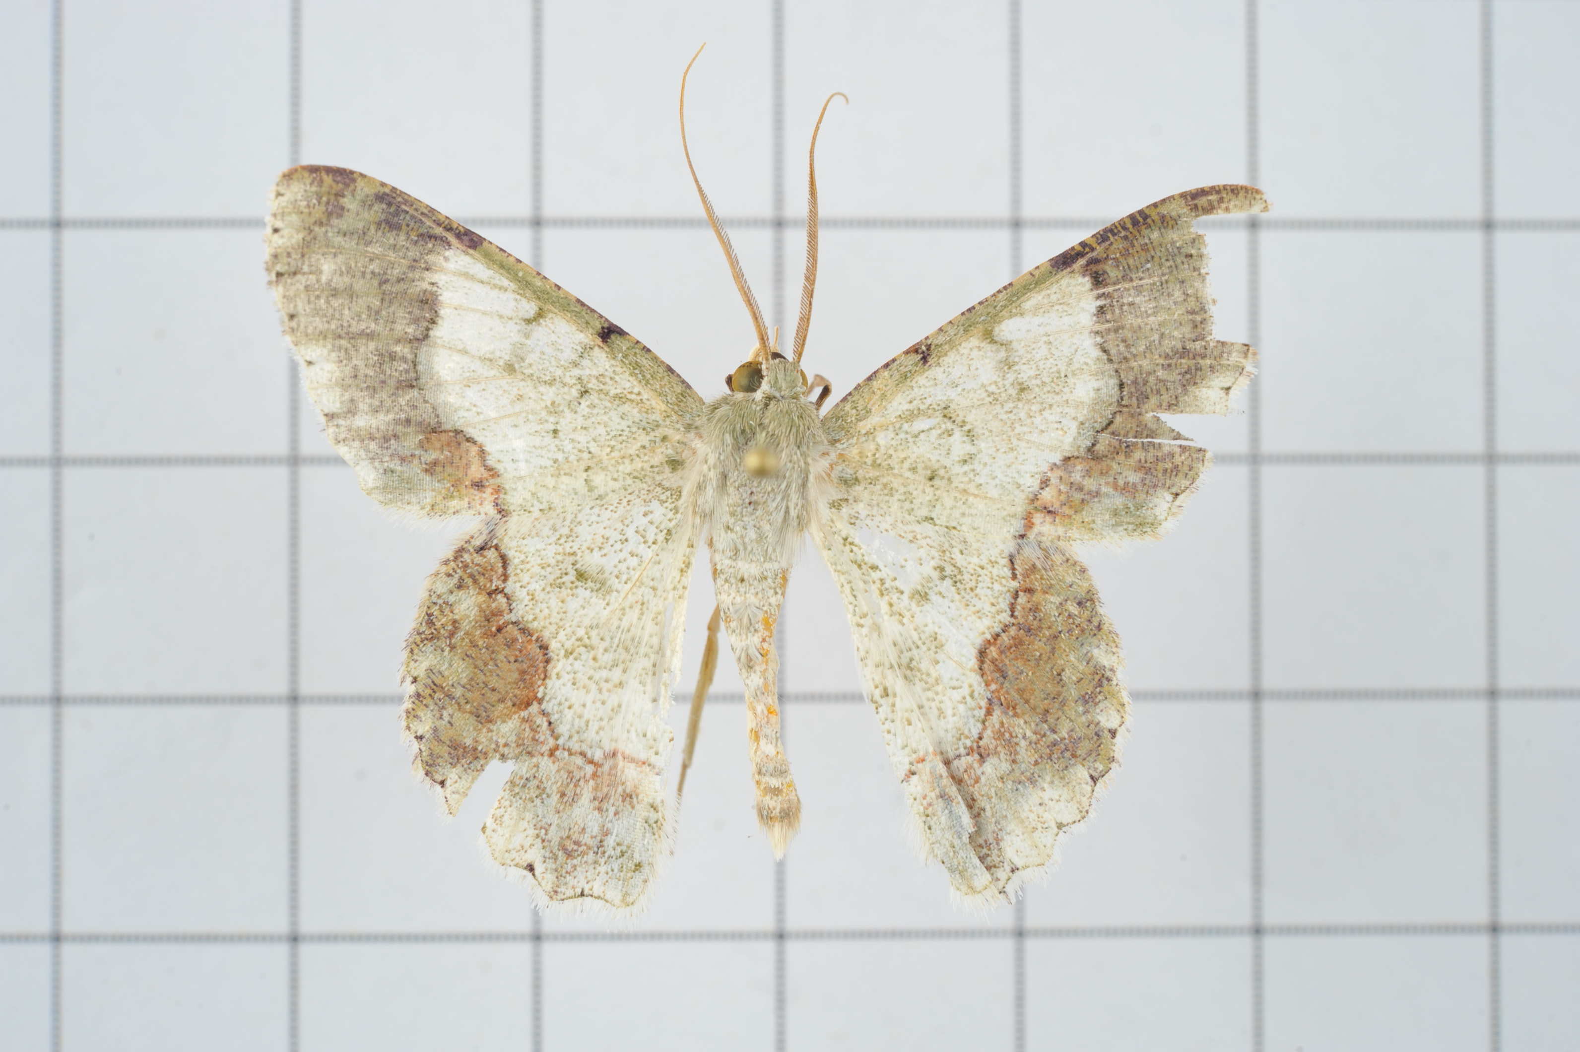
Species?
Pingasa ruginaria pacifica
